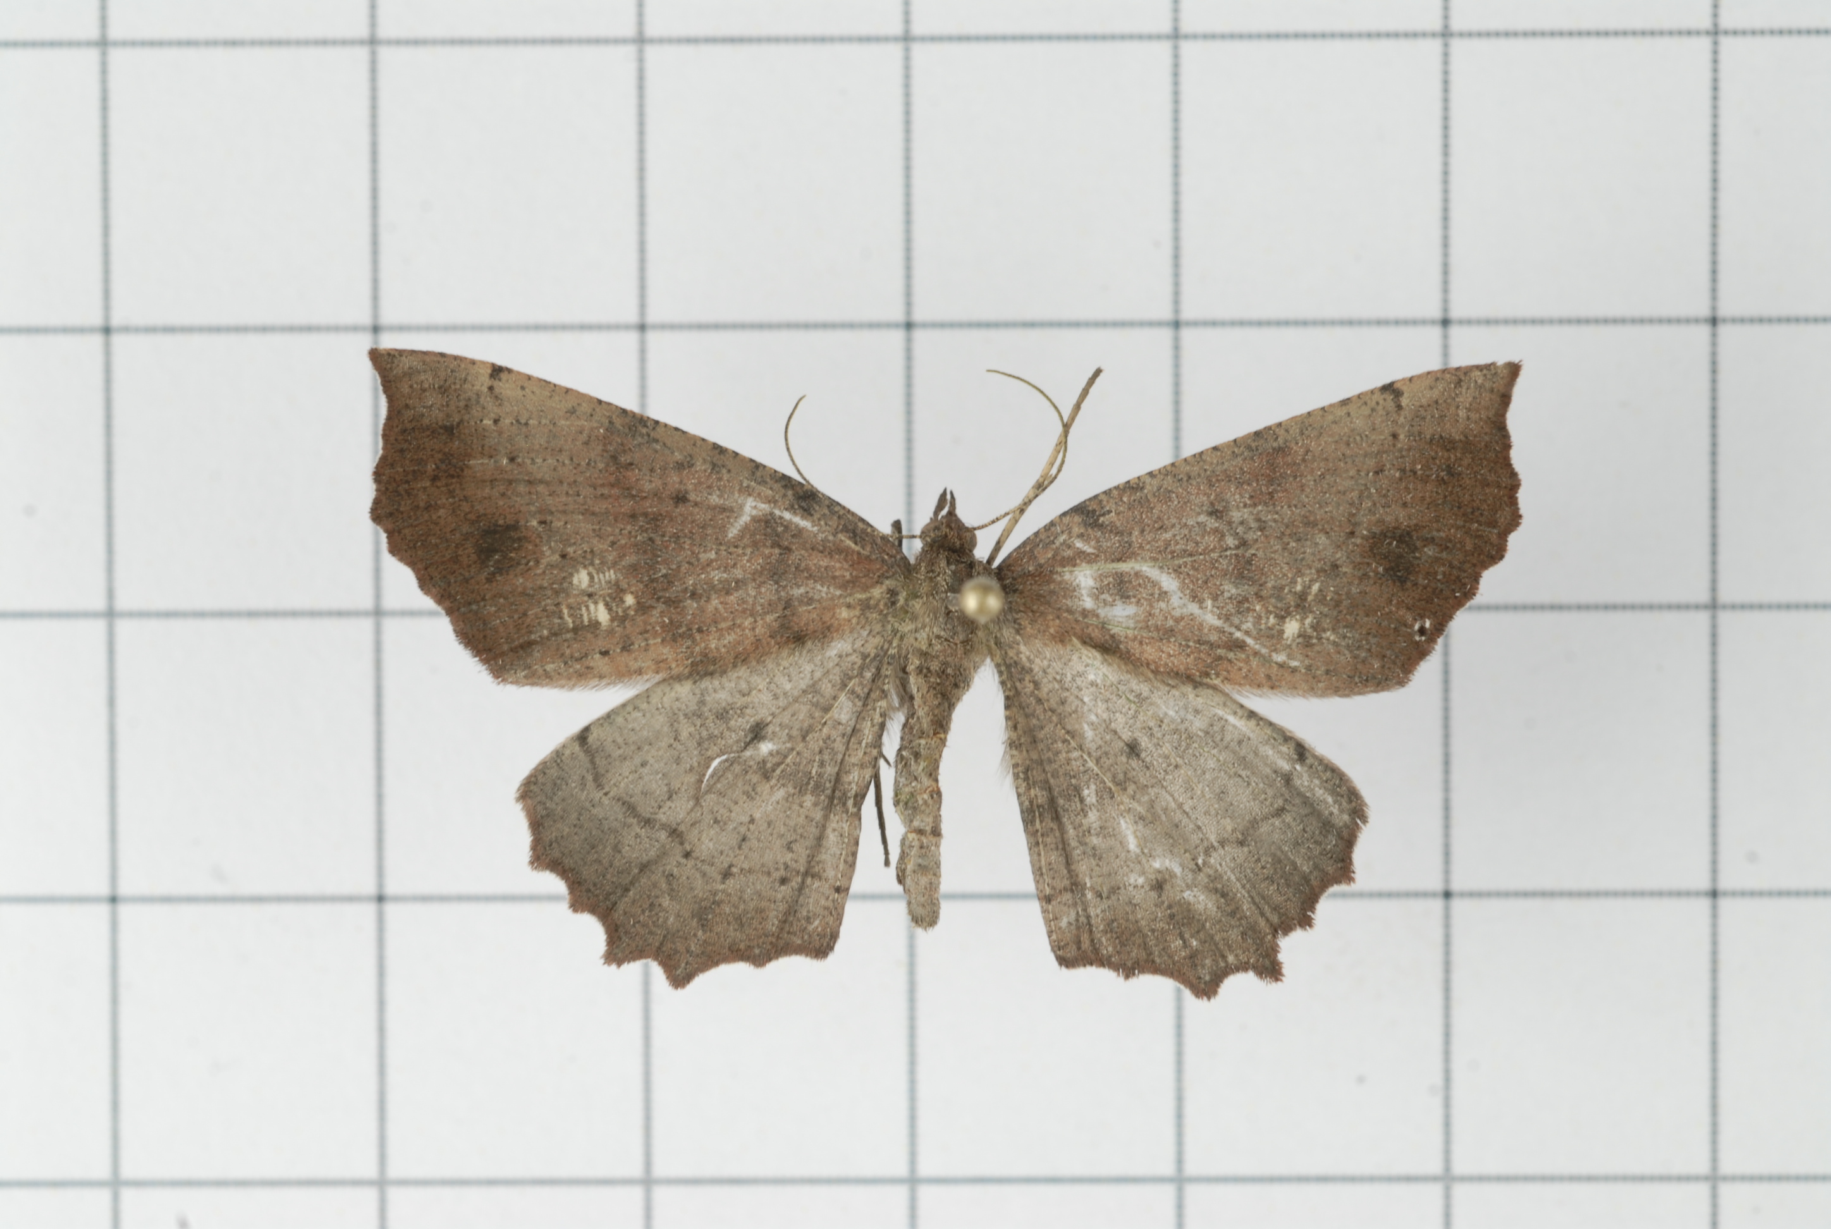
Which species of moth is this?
Xerodes contiguaria
